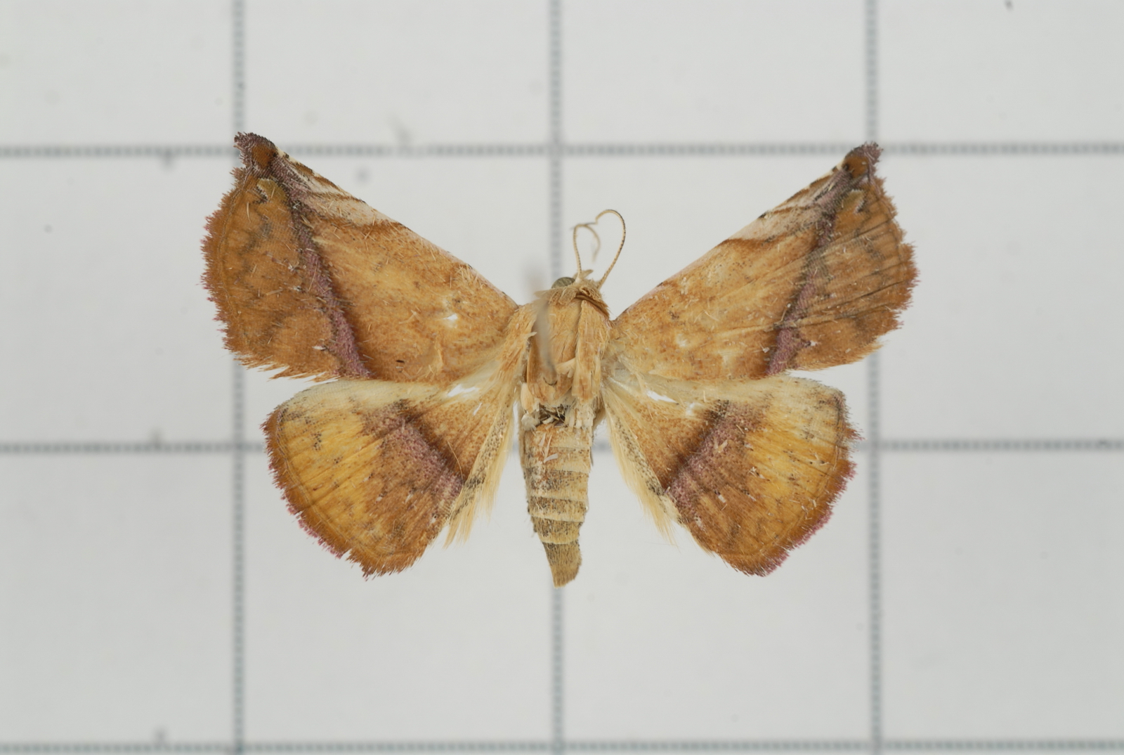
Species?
Eublemma quadrapex
